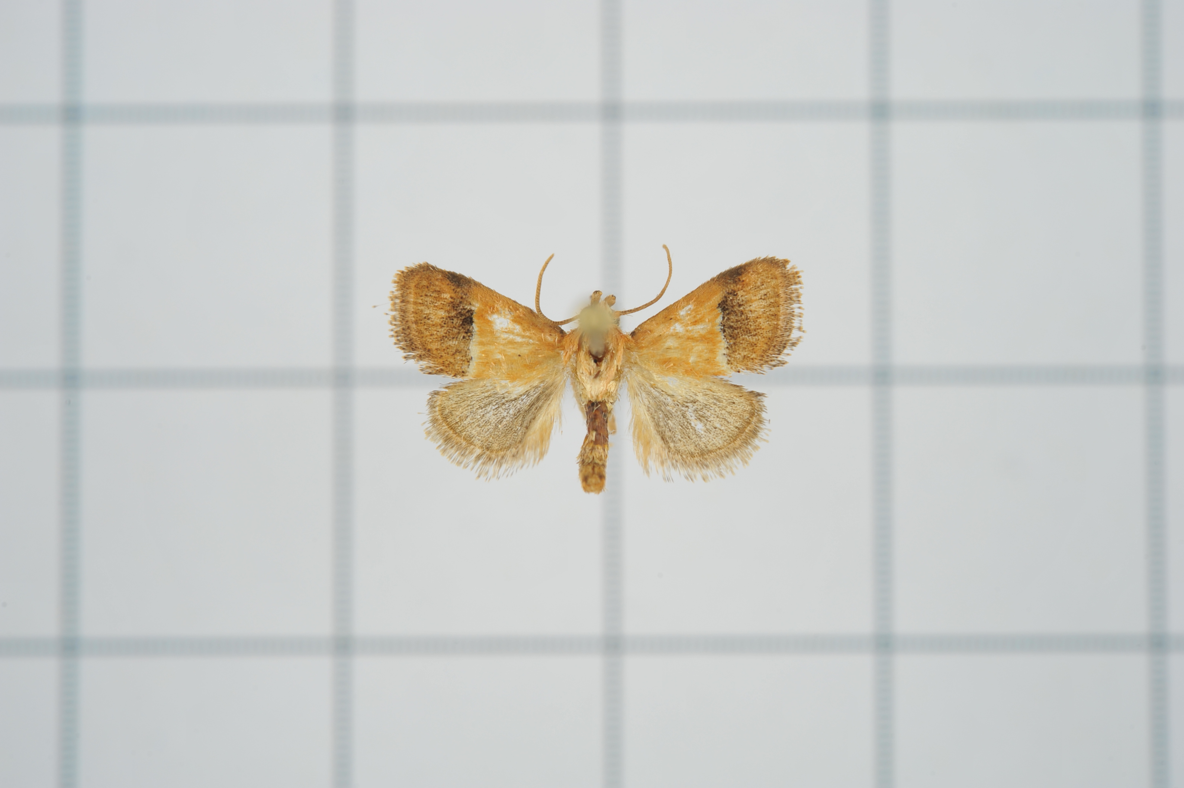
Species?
Trichogyia limacodiformis
